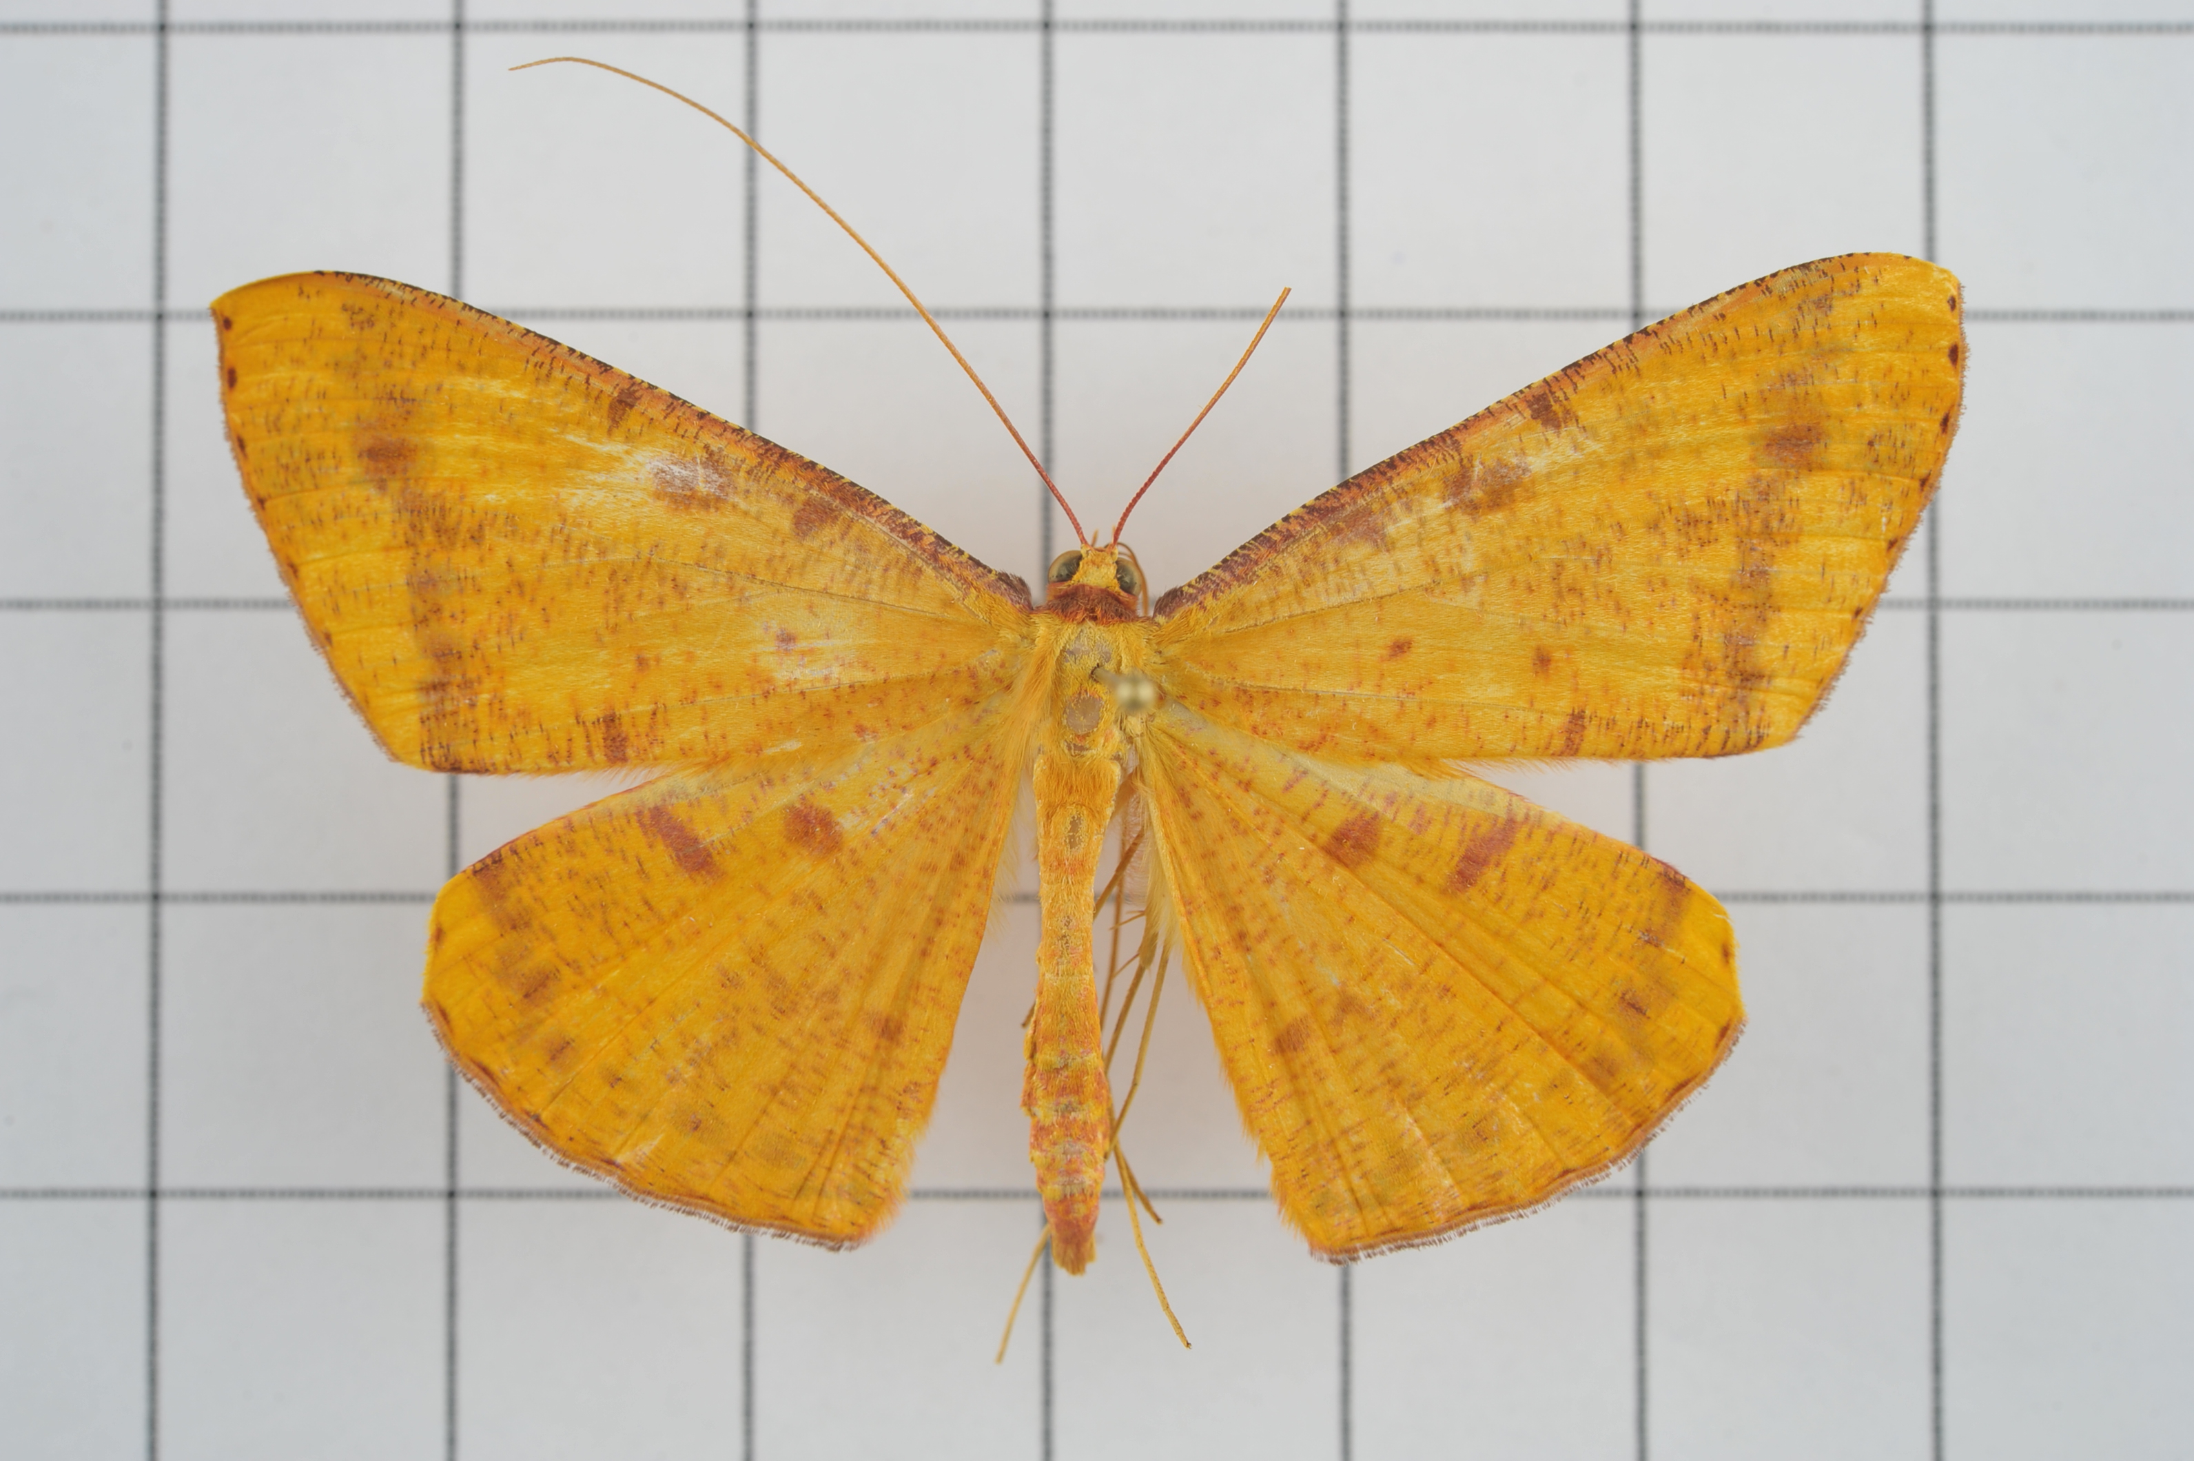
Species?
Eumelea ludovicata ludovicata
